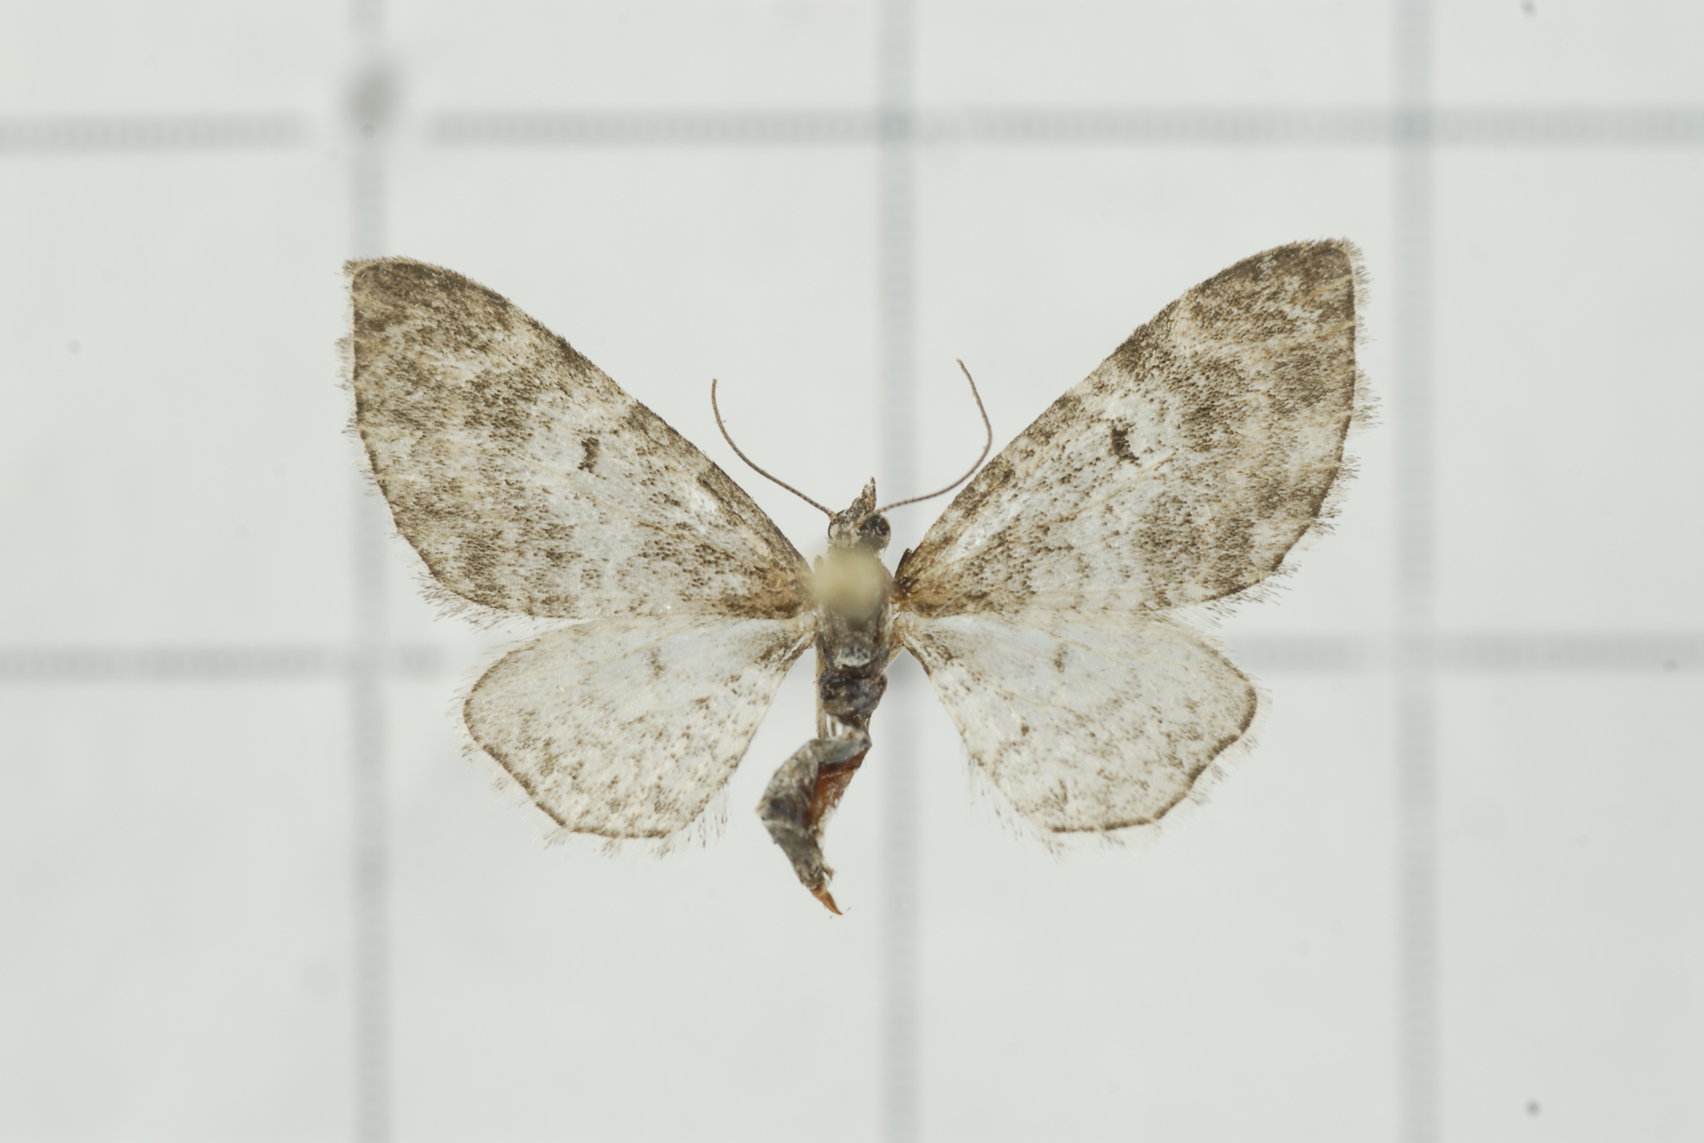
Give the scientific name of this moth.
Eupithecia yoshimotoi
